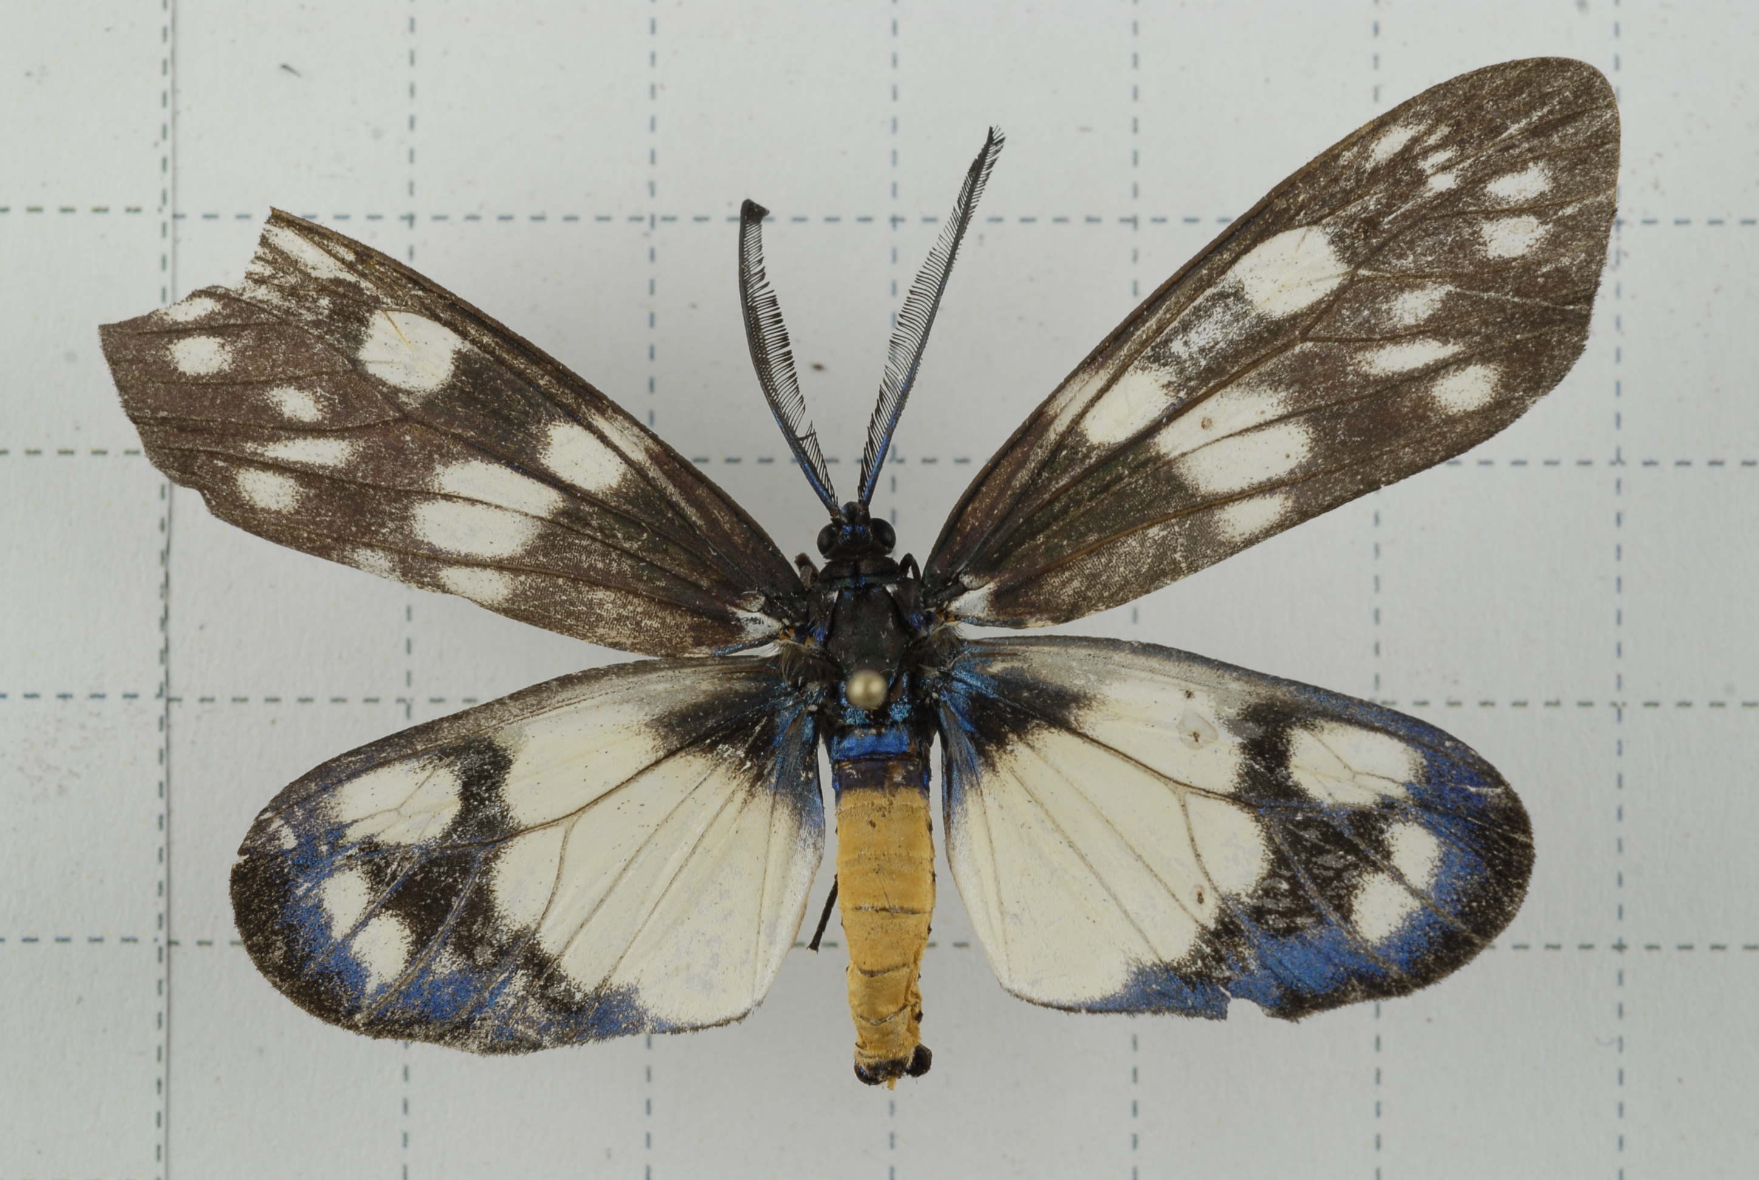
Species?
Eterusia aedea formosana
